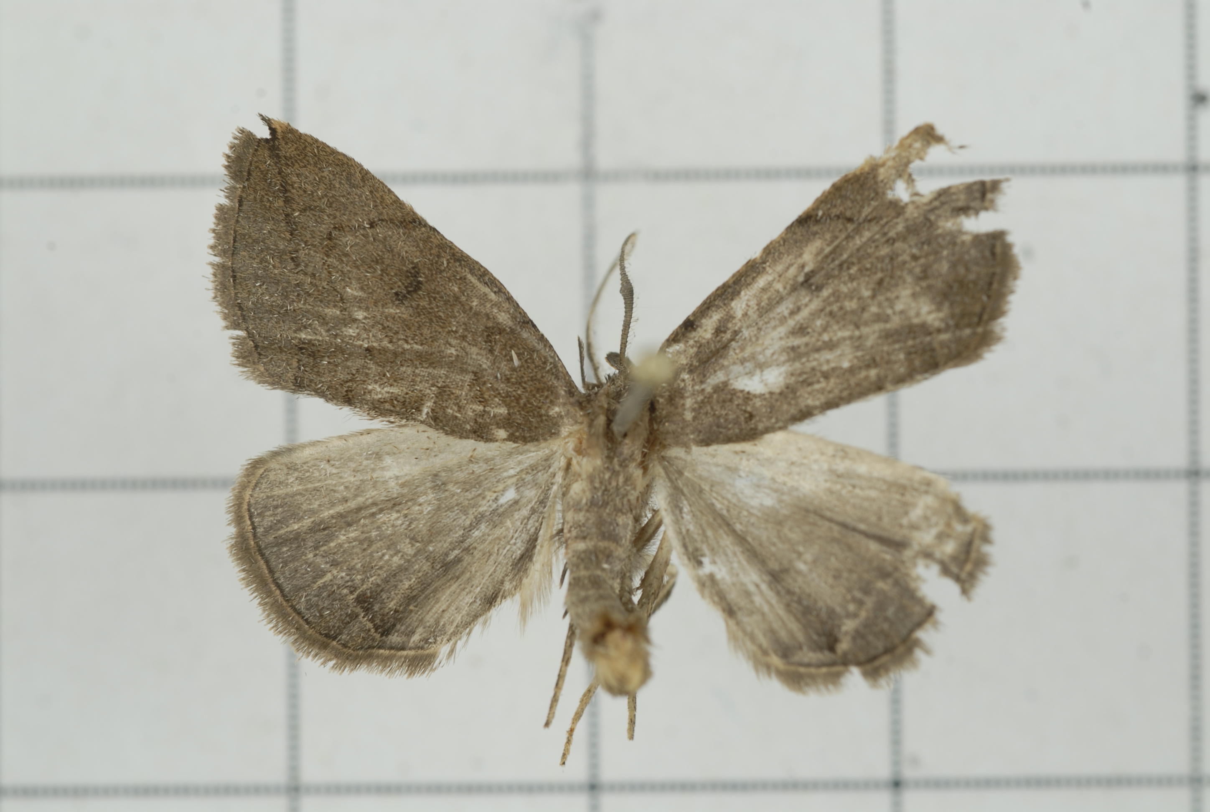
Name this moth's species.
Treitschkendia subtriplex
